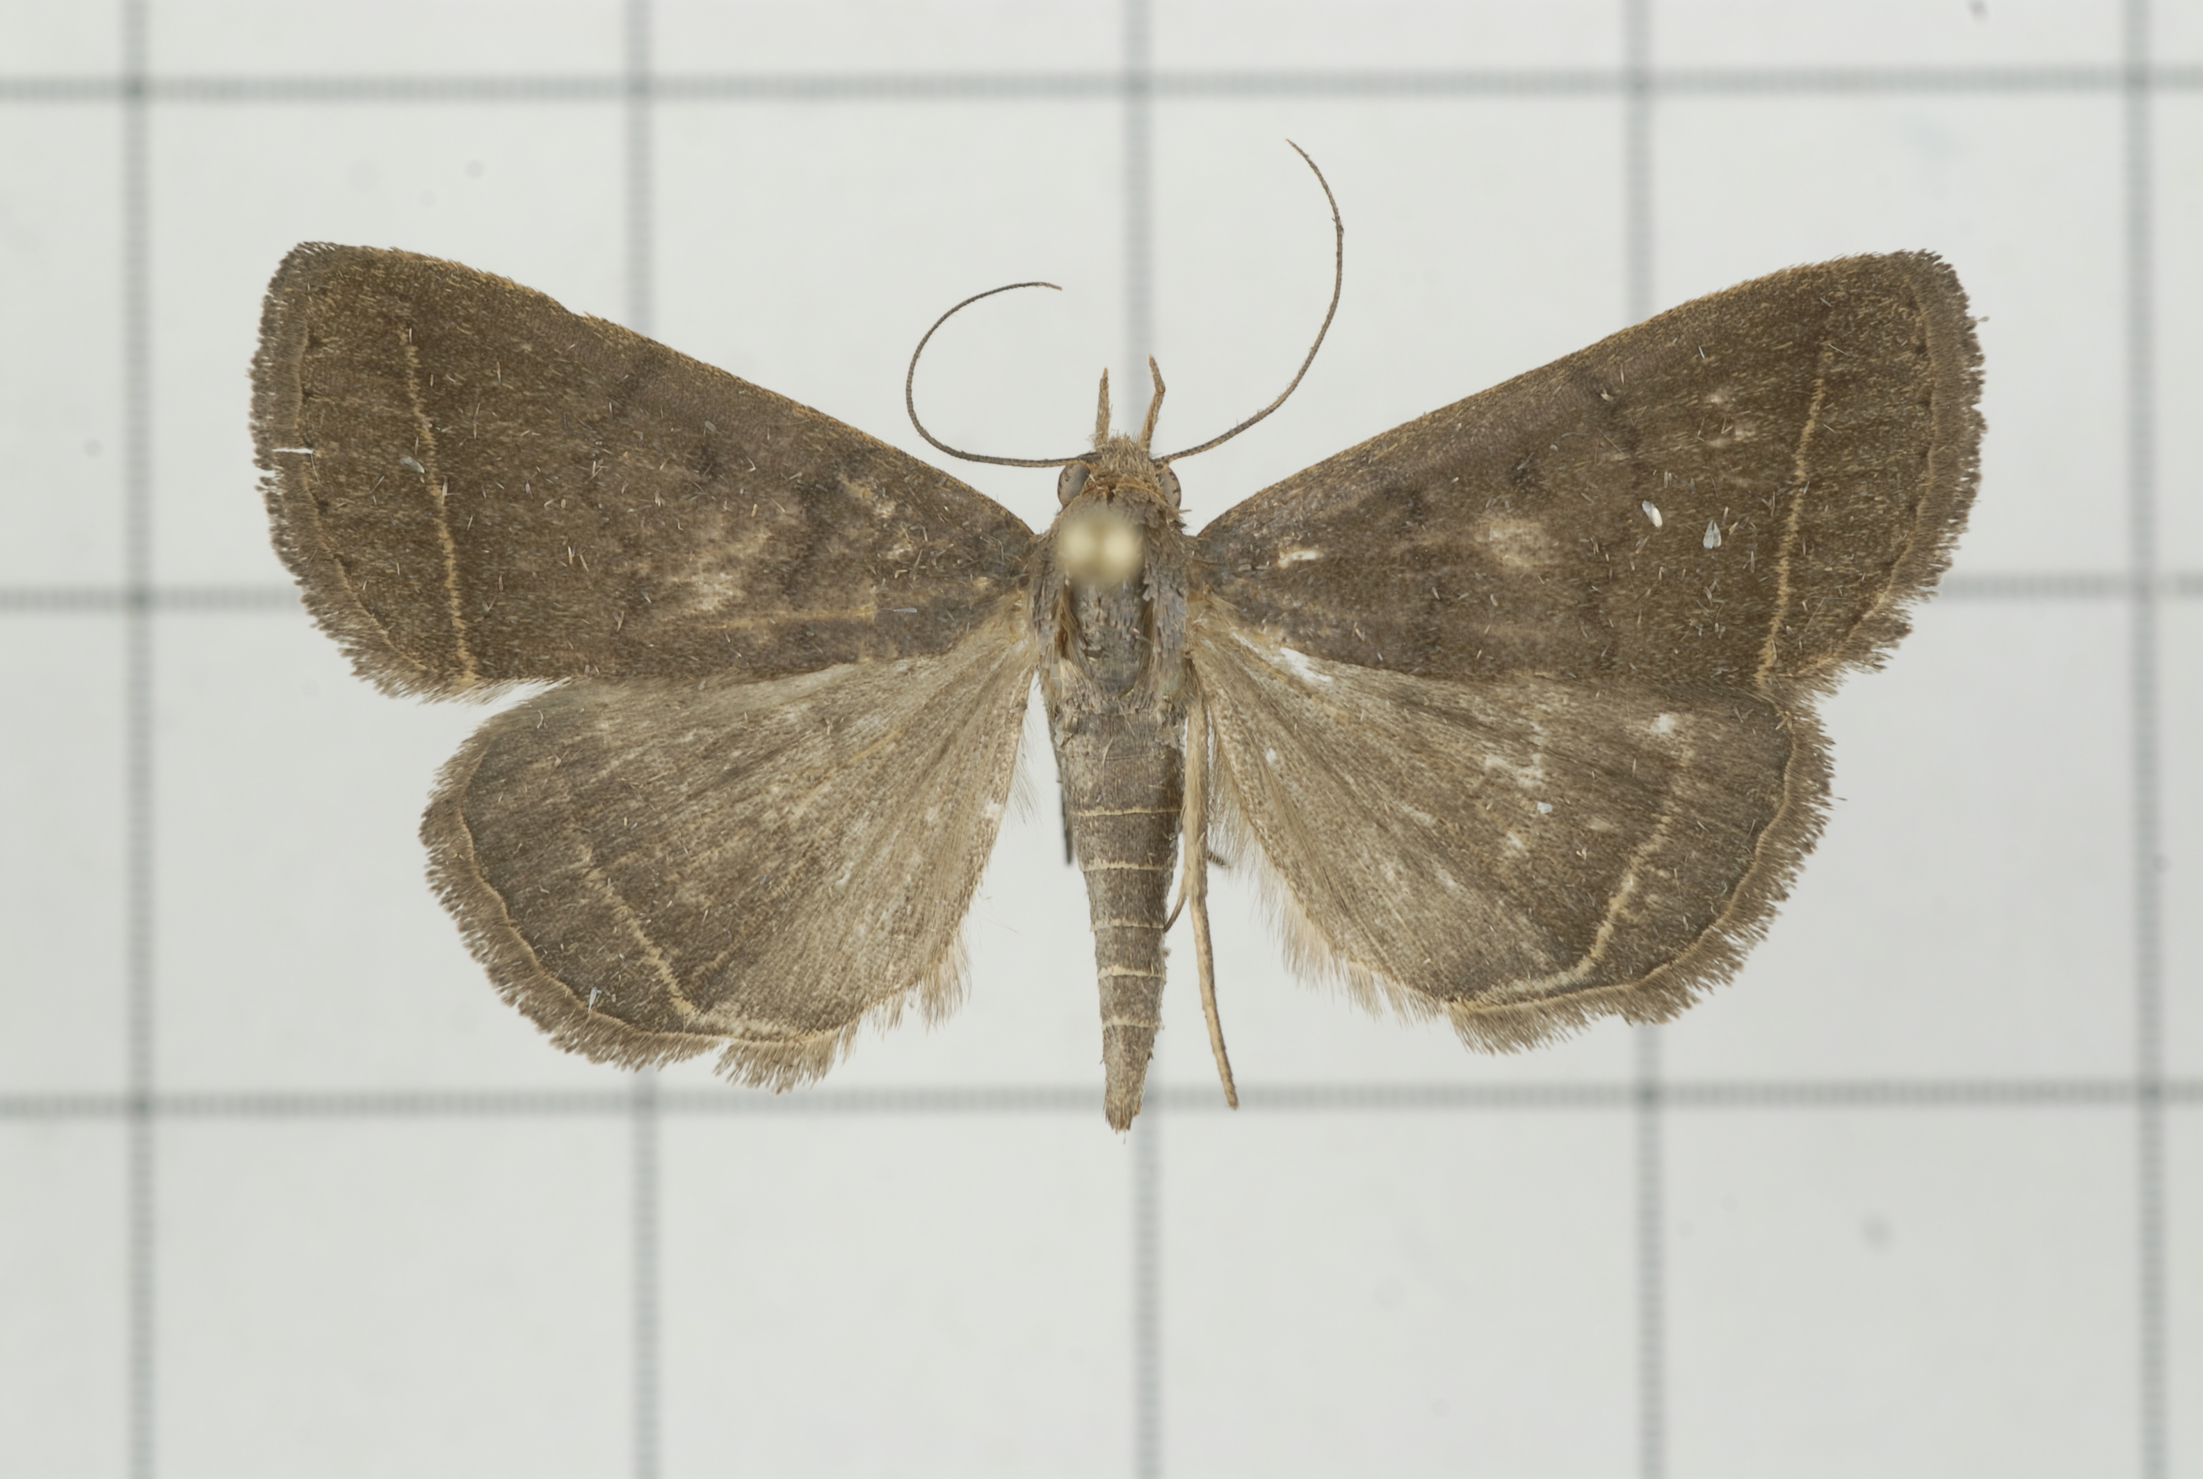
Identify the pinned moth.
Simplicia niphona
